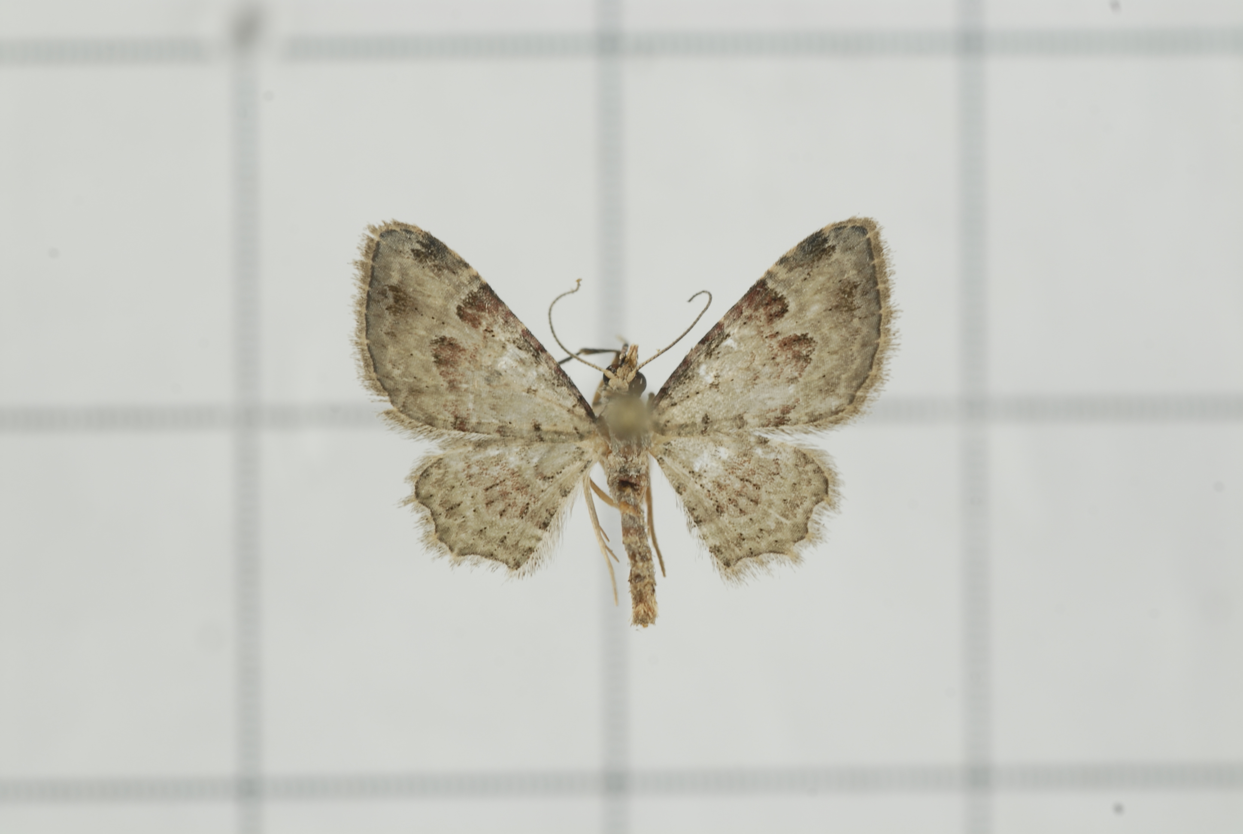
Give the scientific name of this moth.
Bosara obliterata
